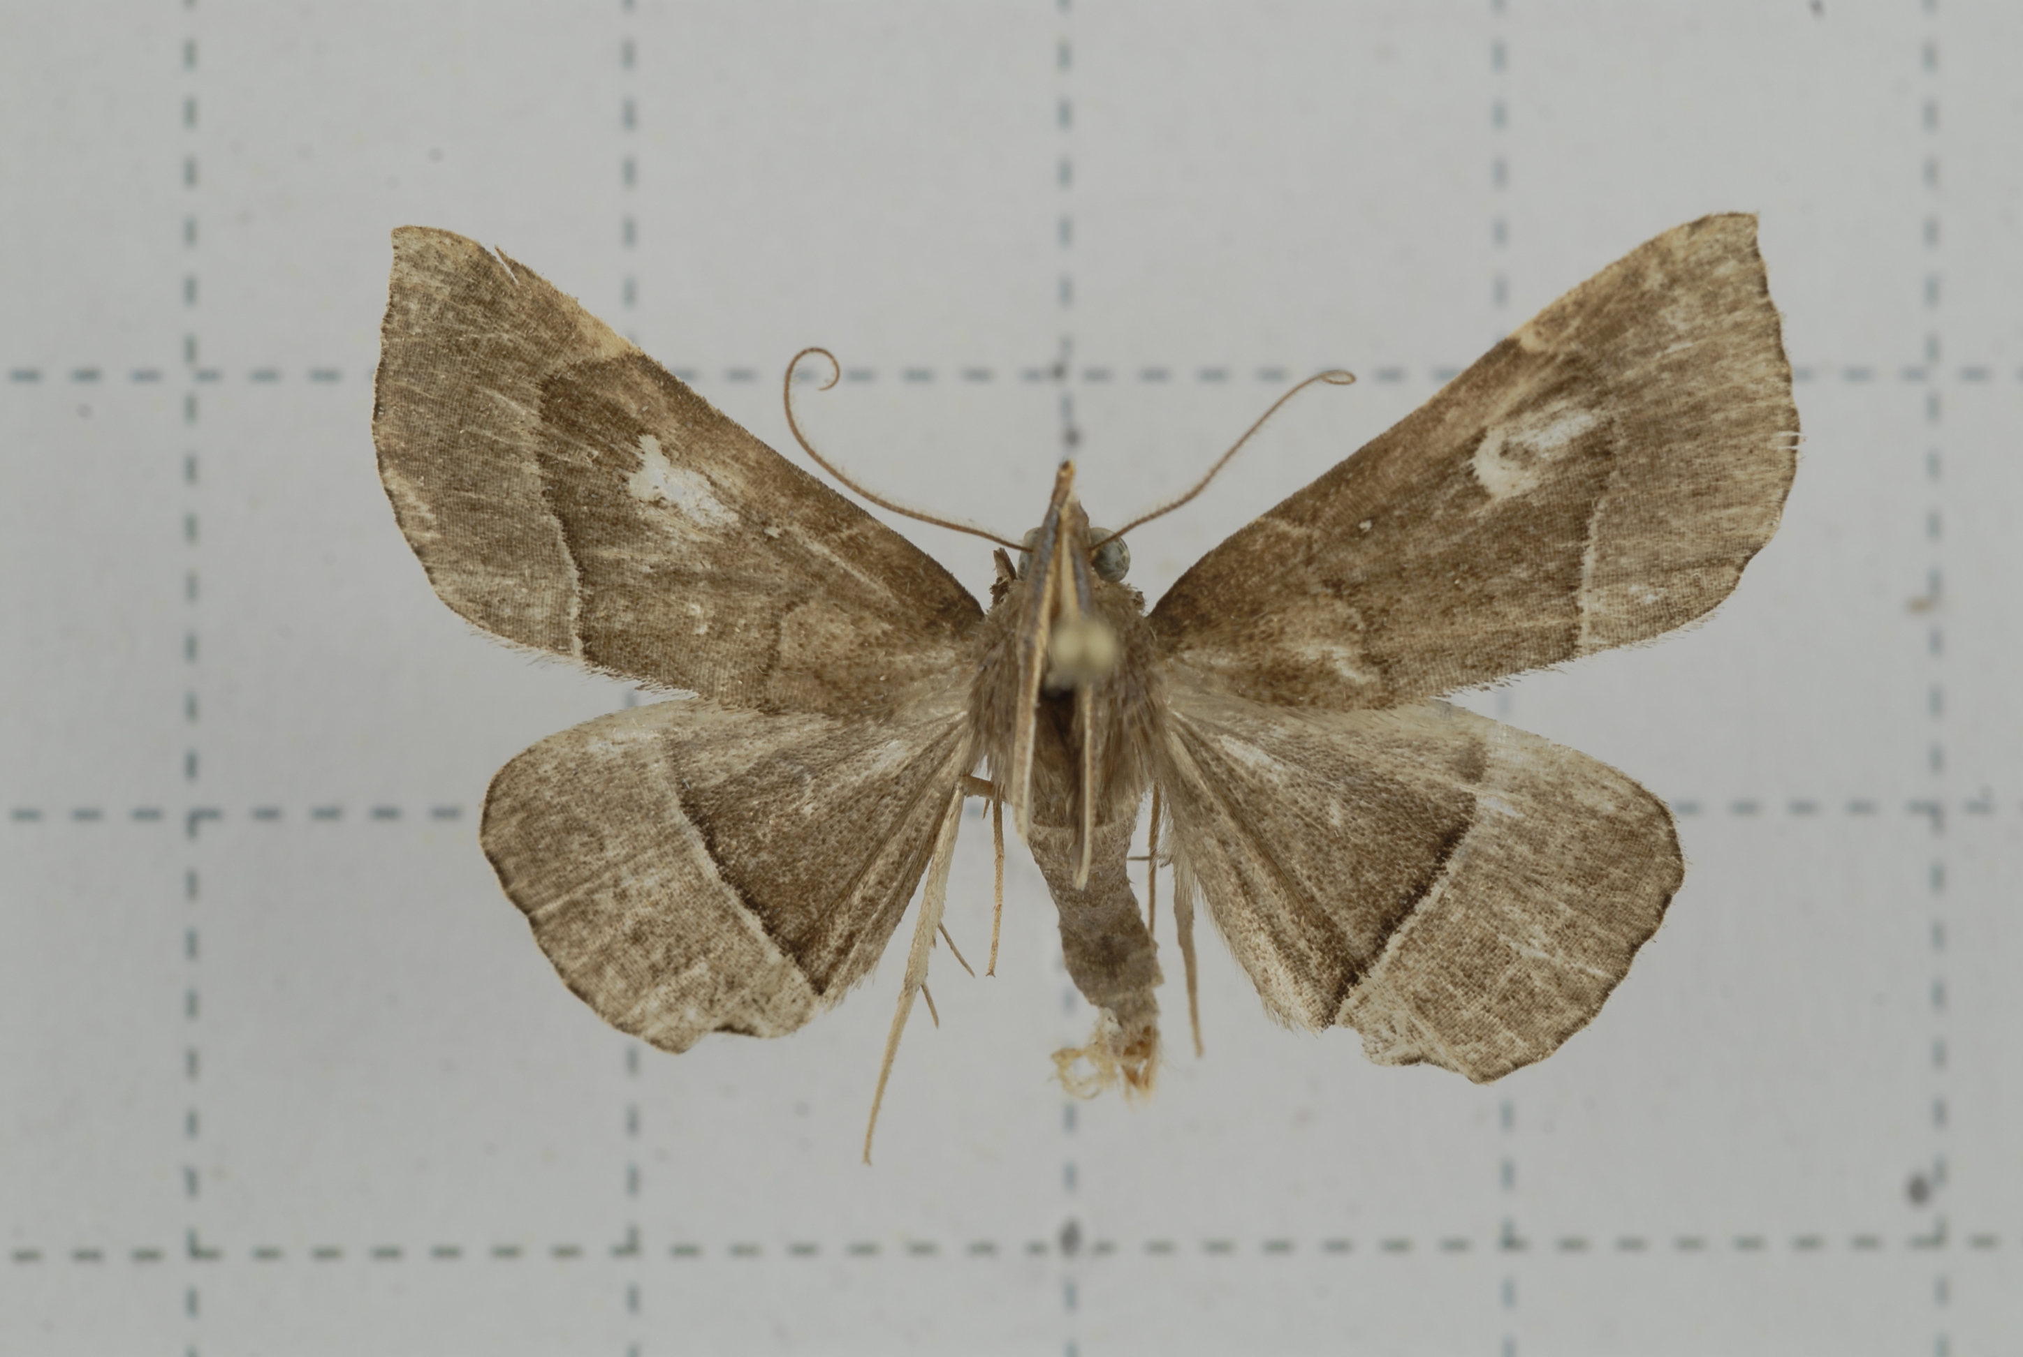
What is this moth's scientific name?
Cidariplura gladiata
